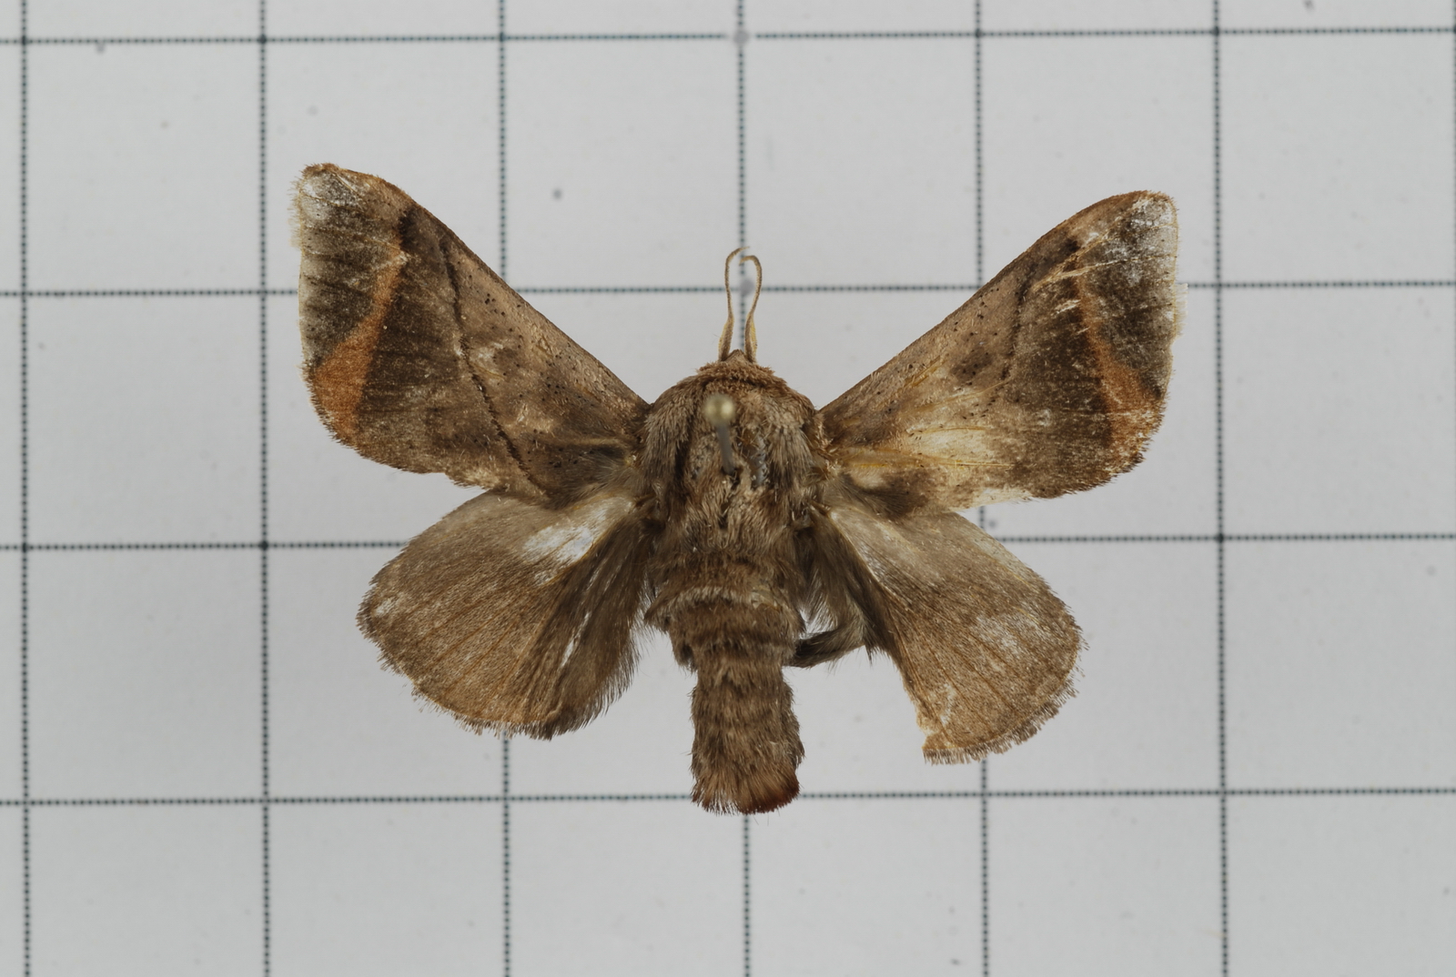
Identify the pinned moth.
Setora baibarana
